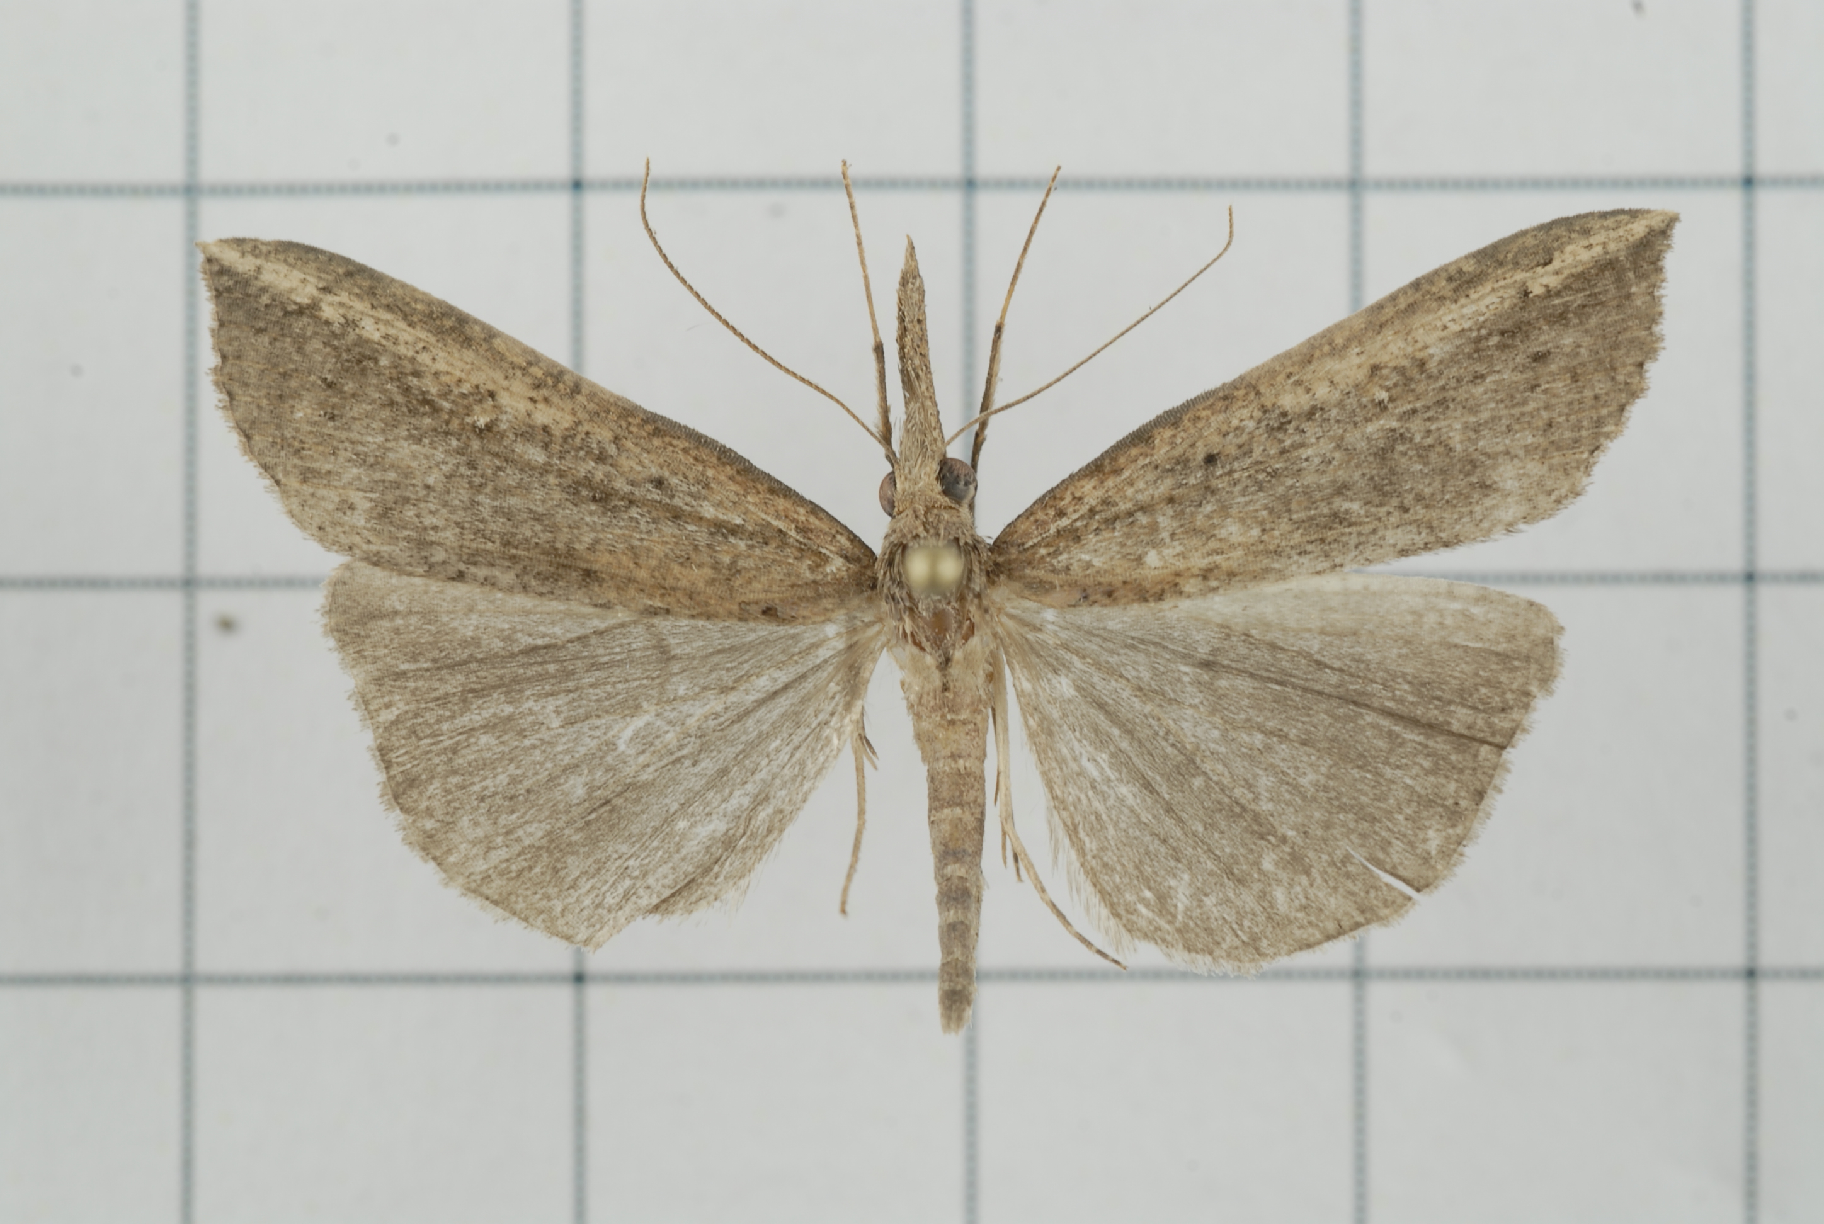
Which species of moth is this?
Hypena longipennis
